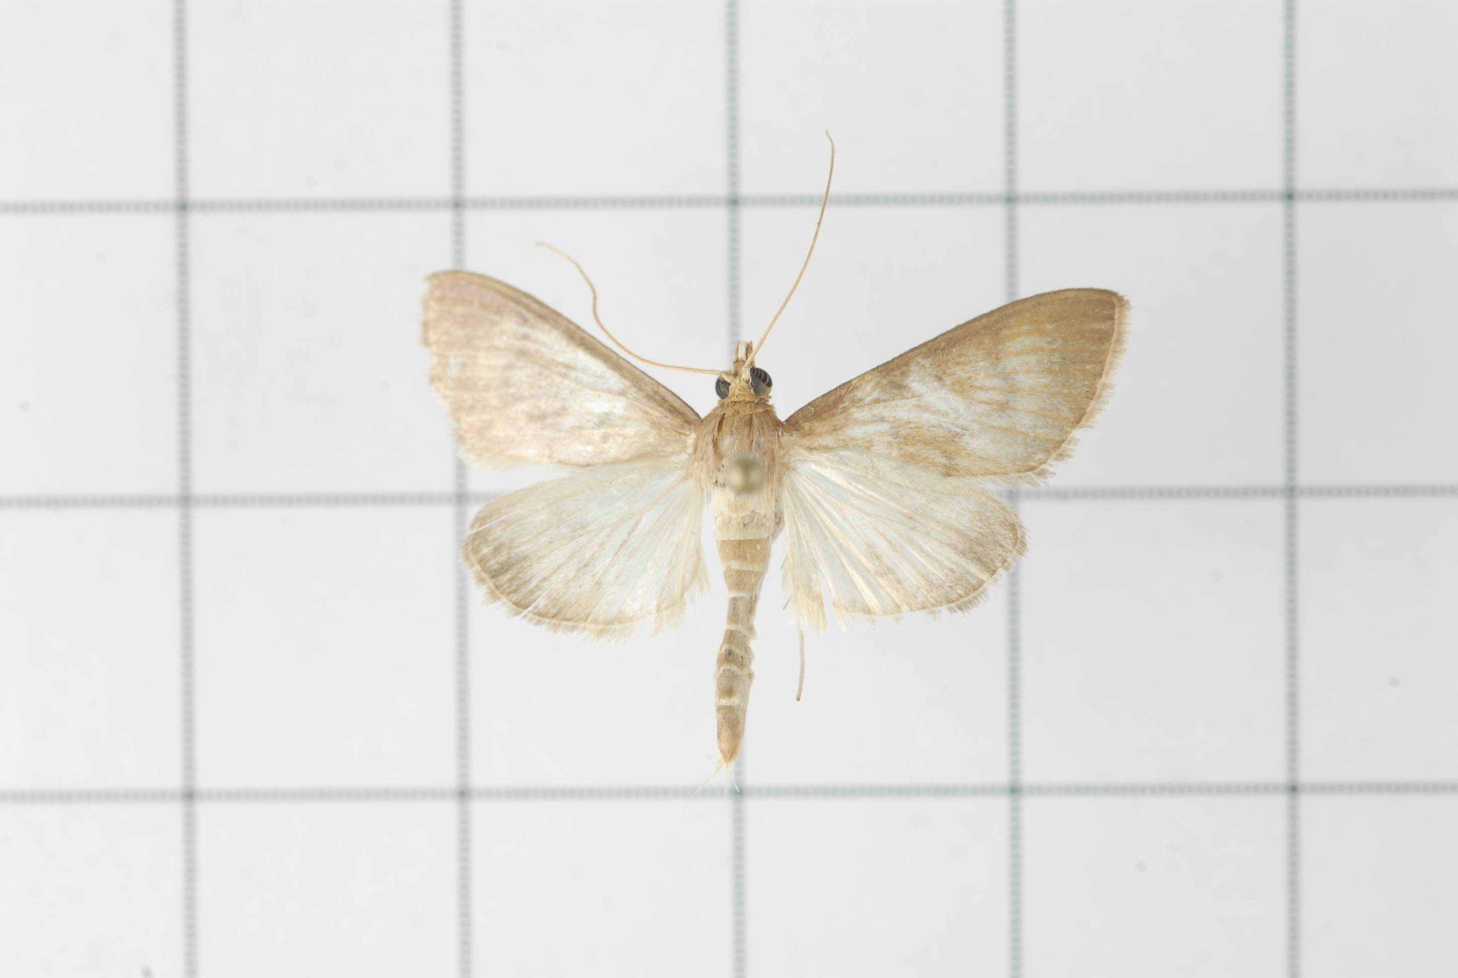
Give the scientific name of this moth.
Crypsiptya coclesalis
